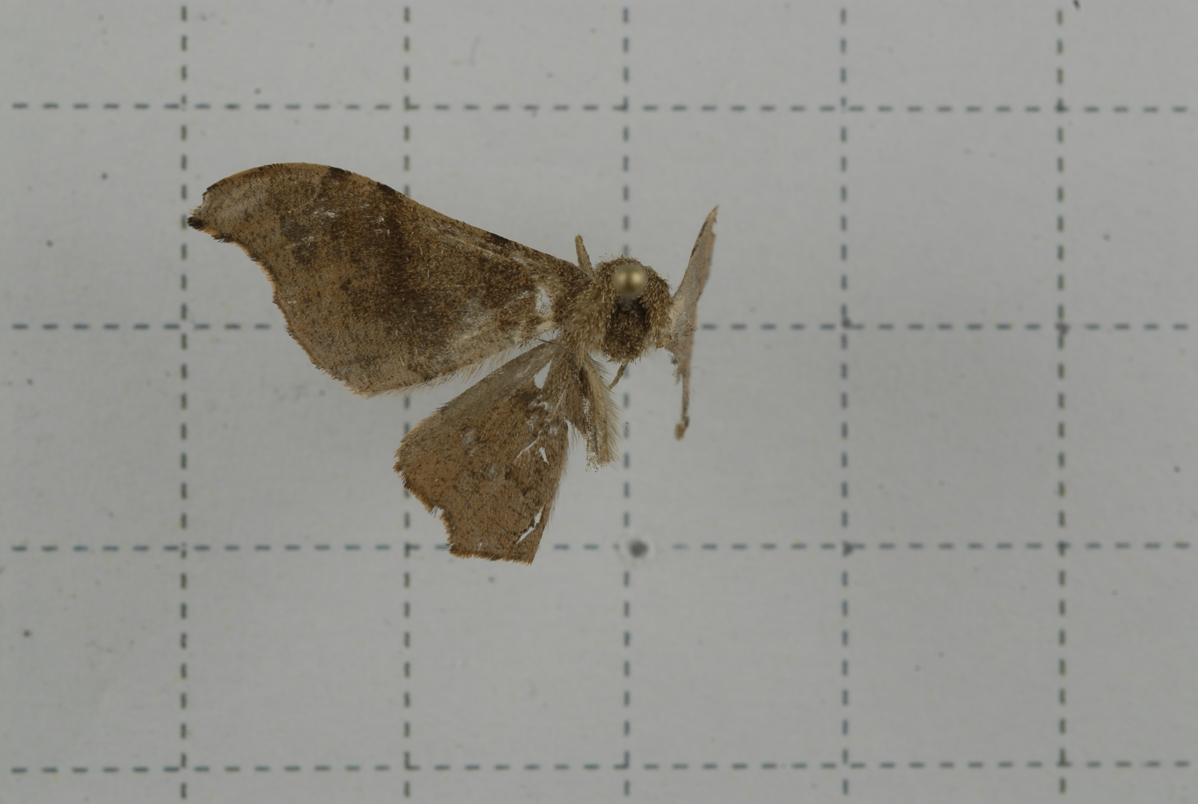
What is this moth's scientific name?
Hyposidra talaca talaca
